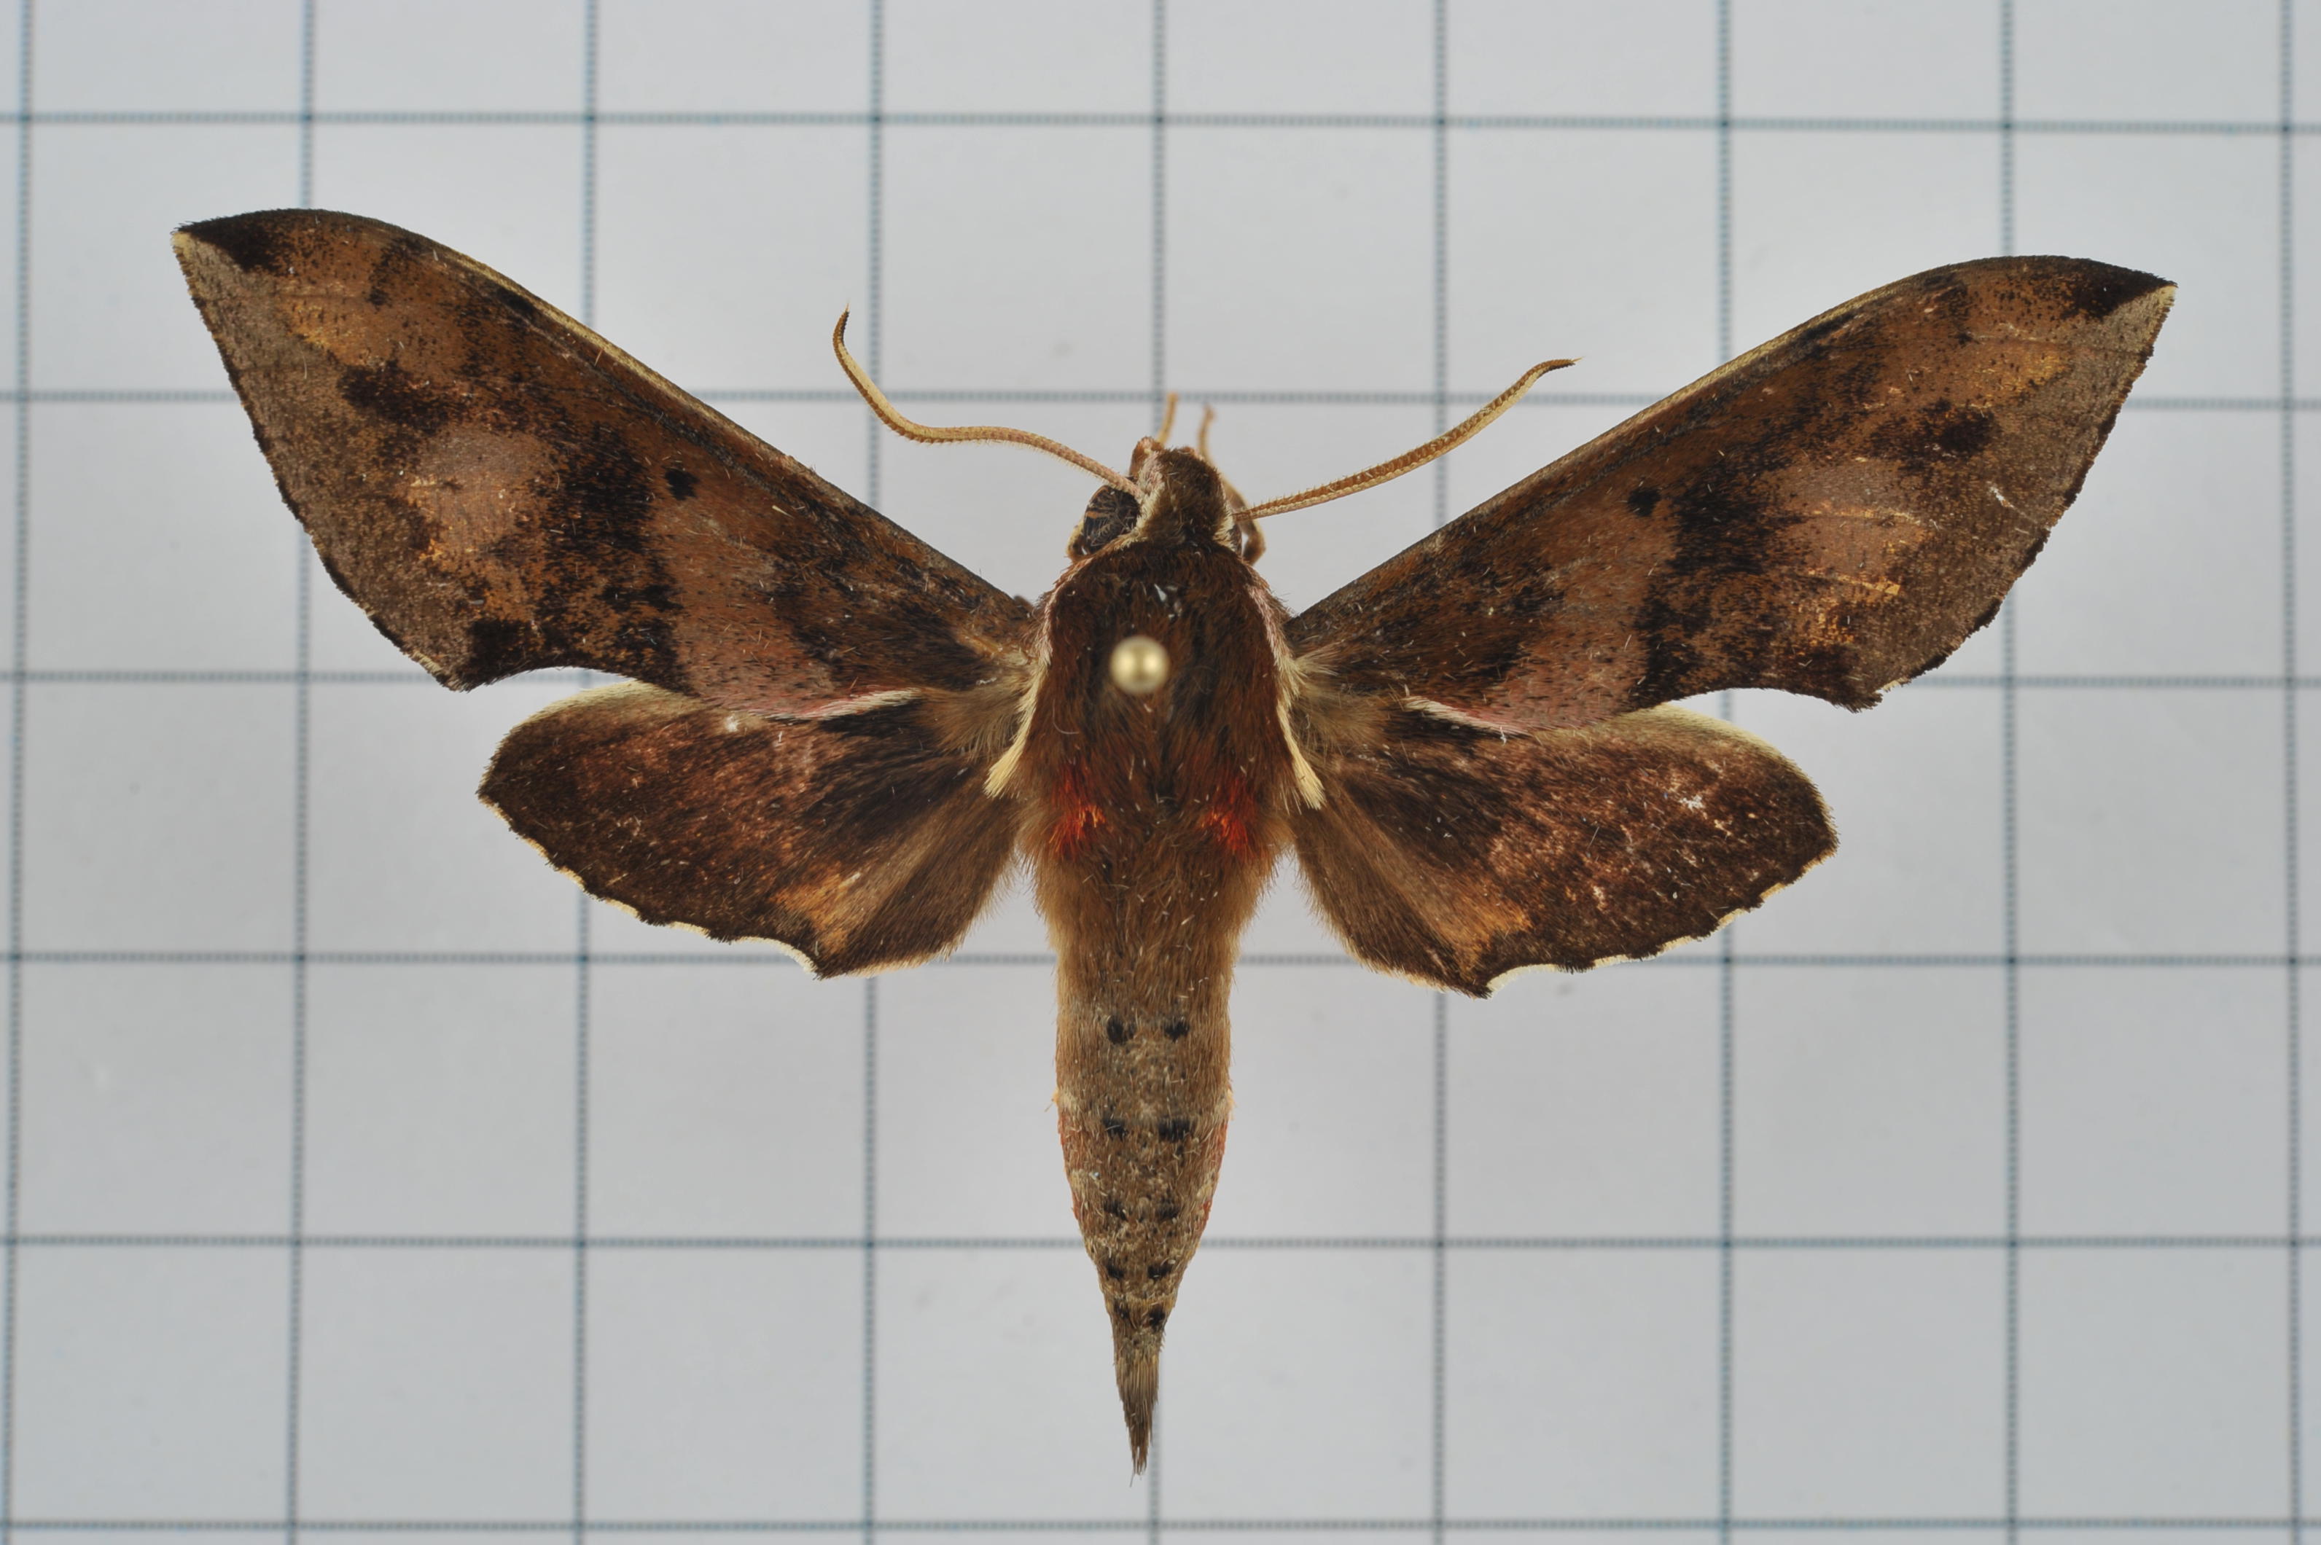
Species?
Rhagastis binoculata
